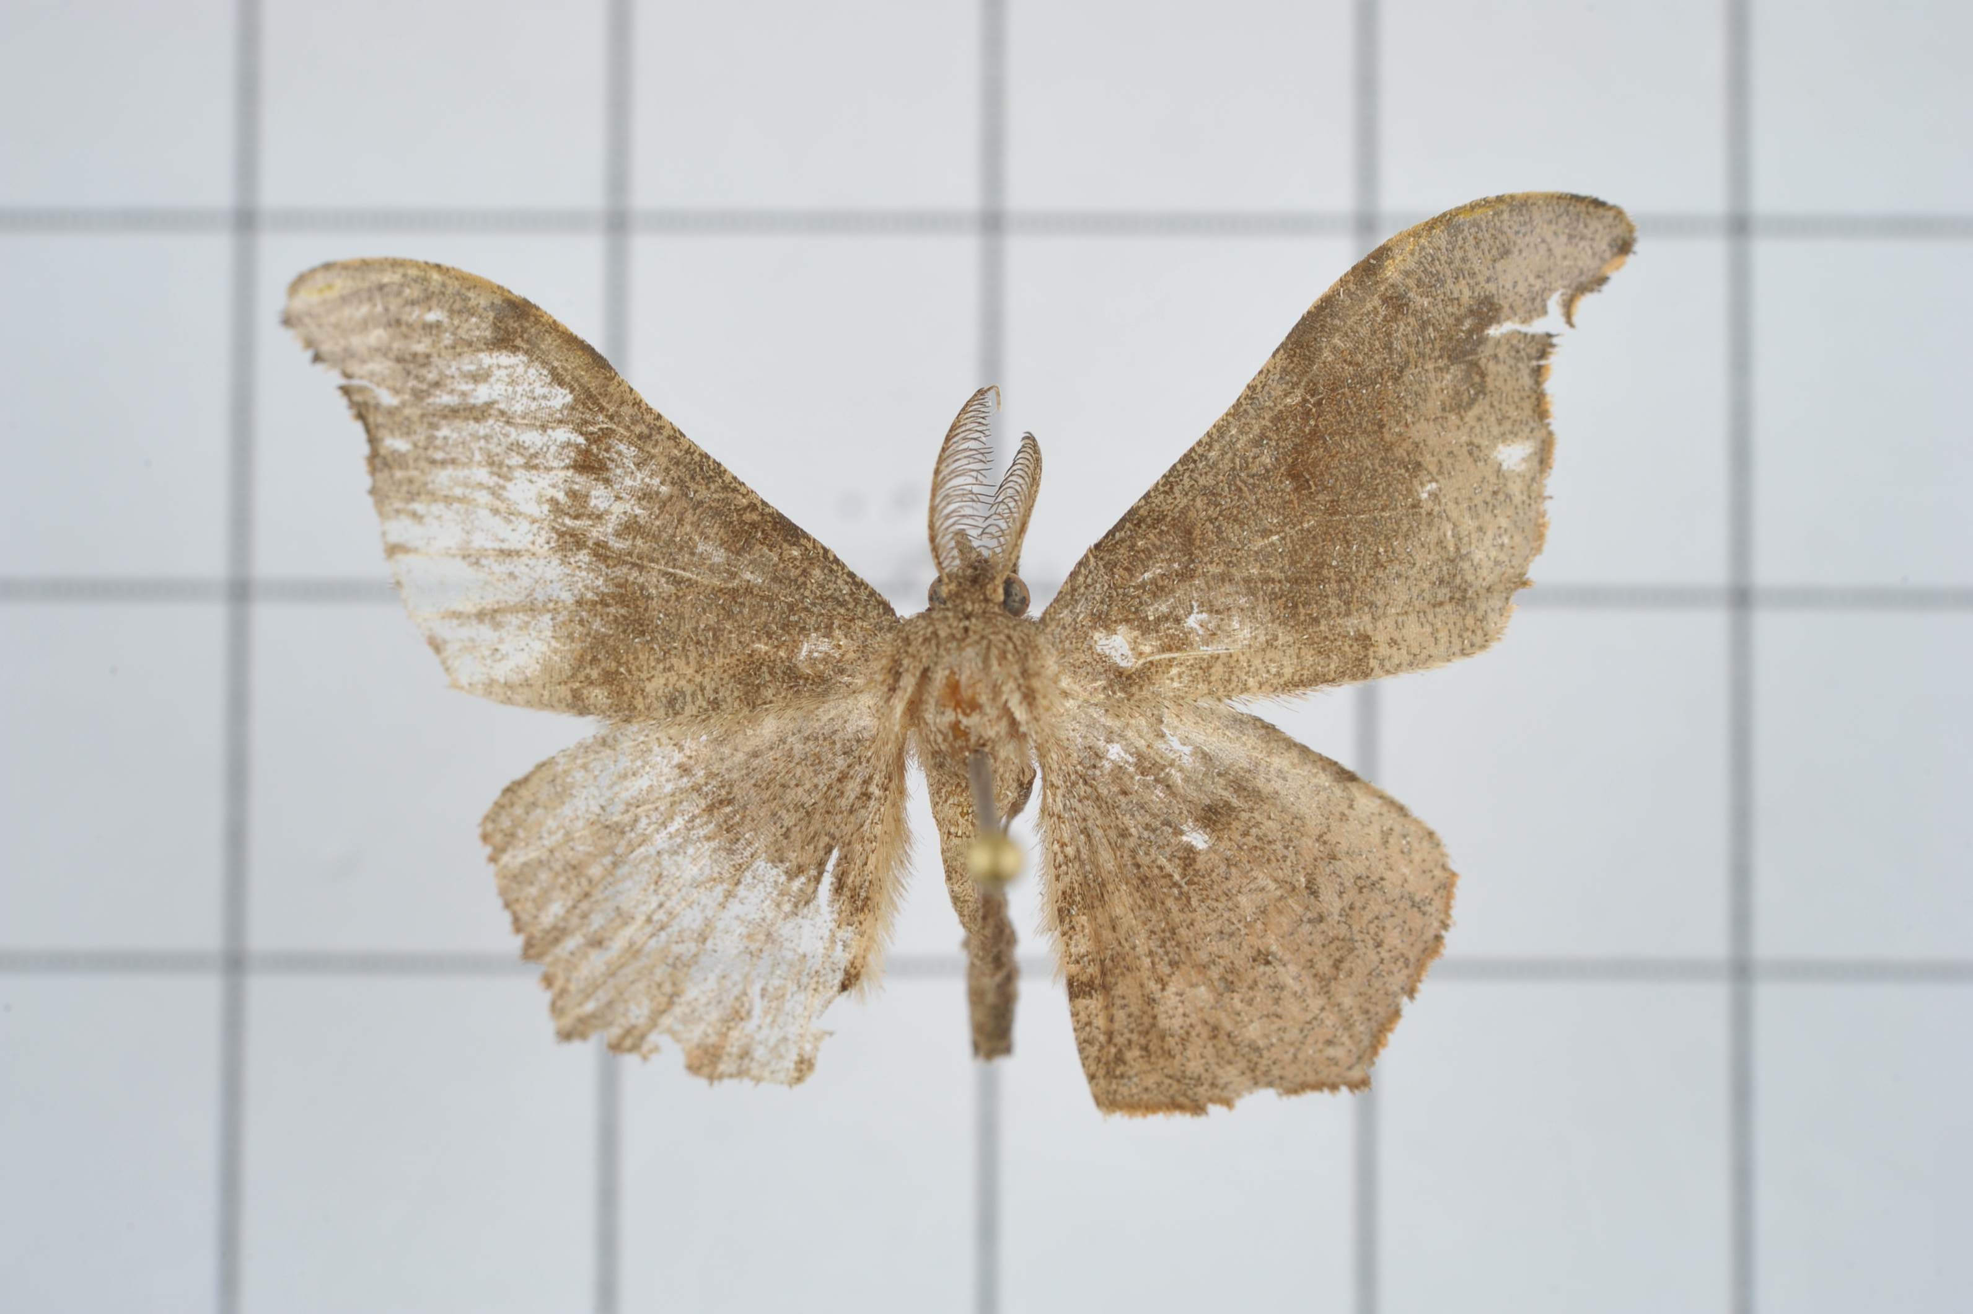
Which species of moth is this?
Hyposidra talaca talaca
